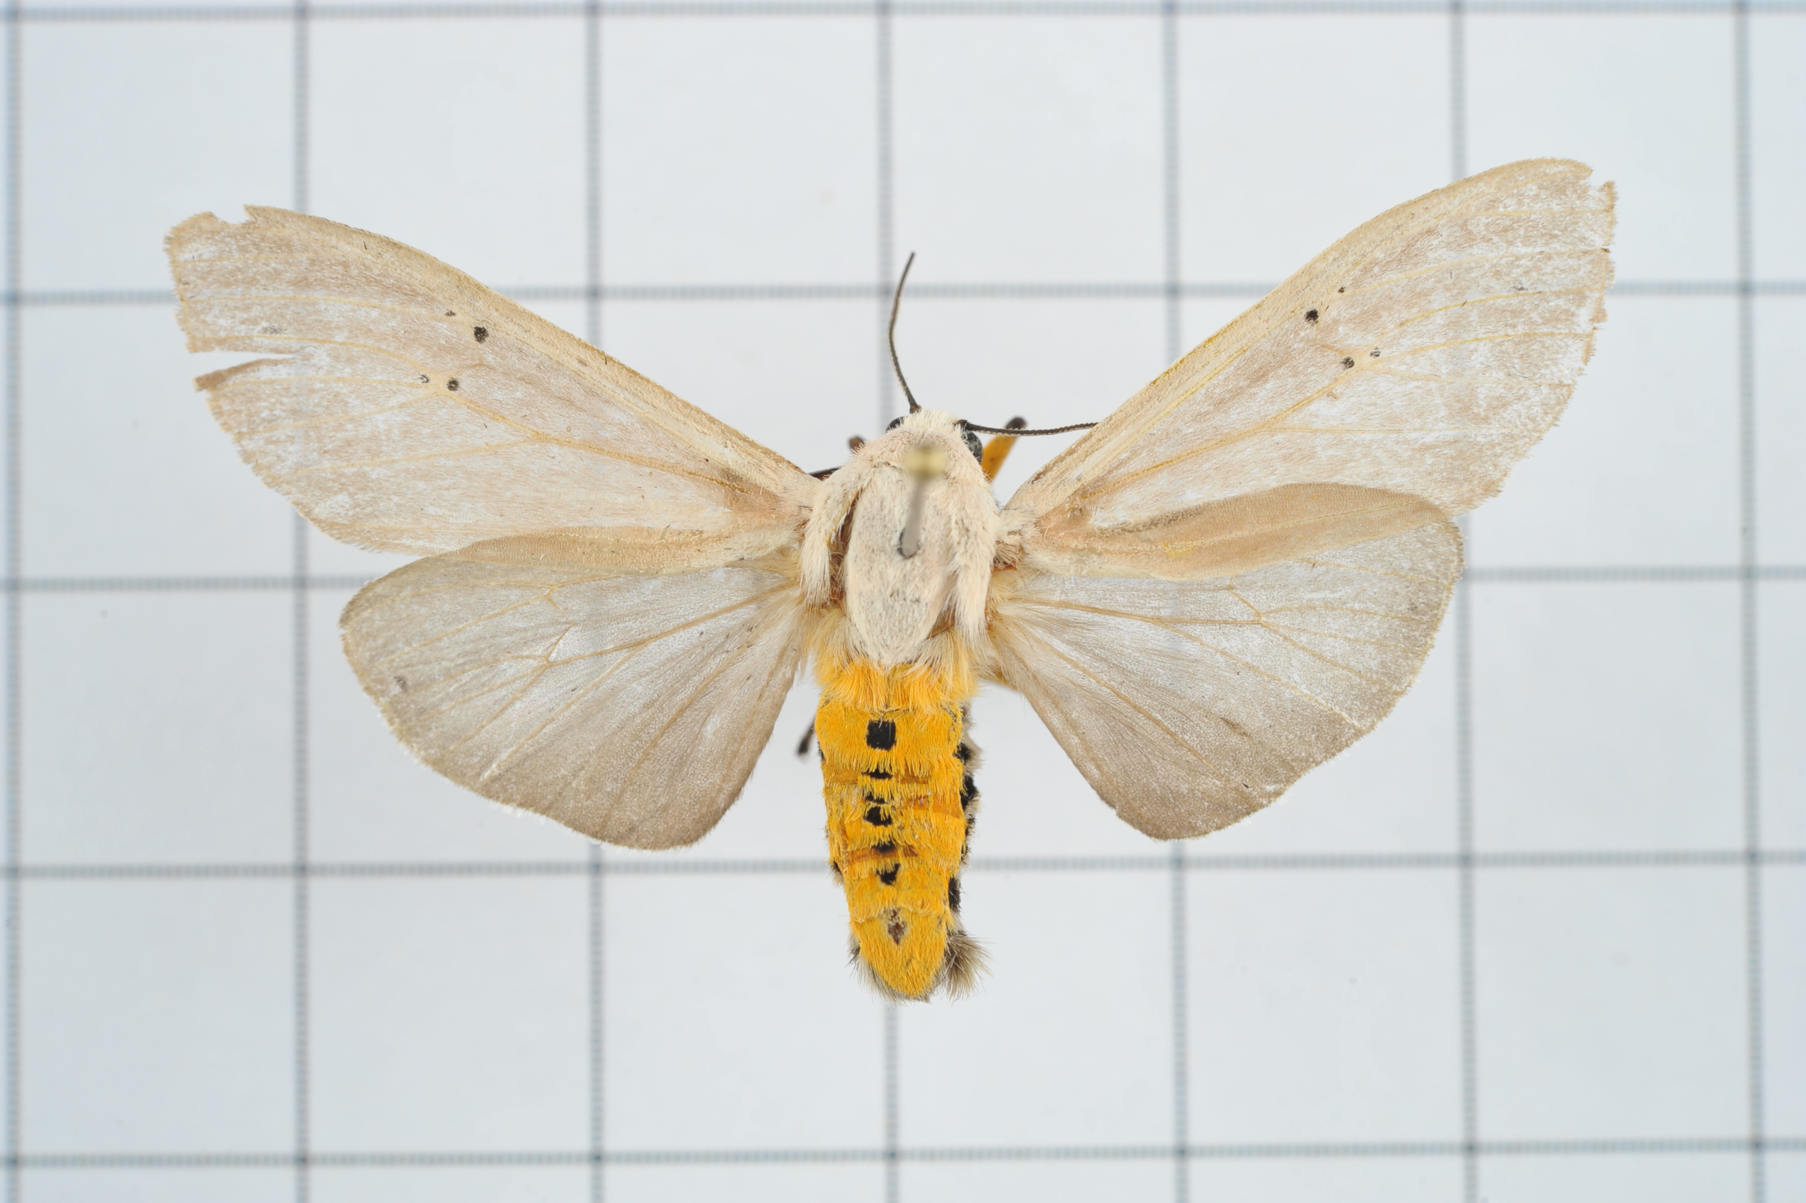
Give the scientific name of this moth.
Creatonotos transiens koni
